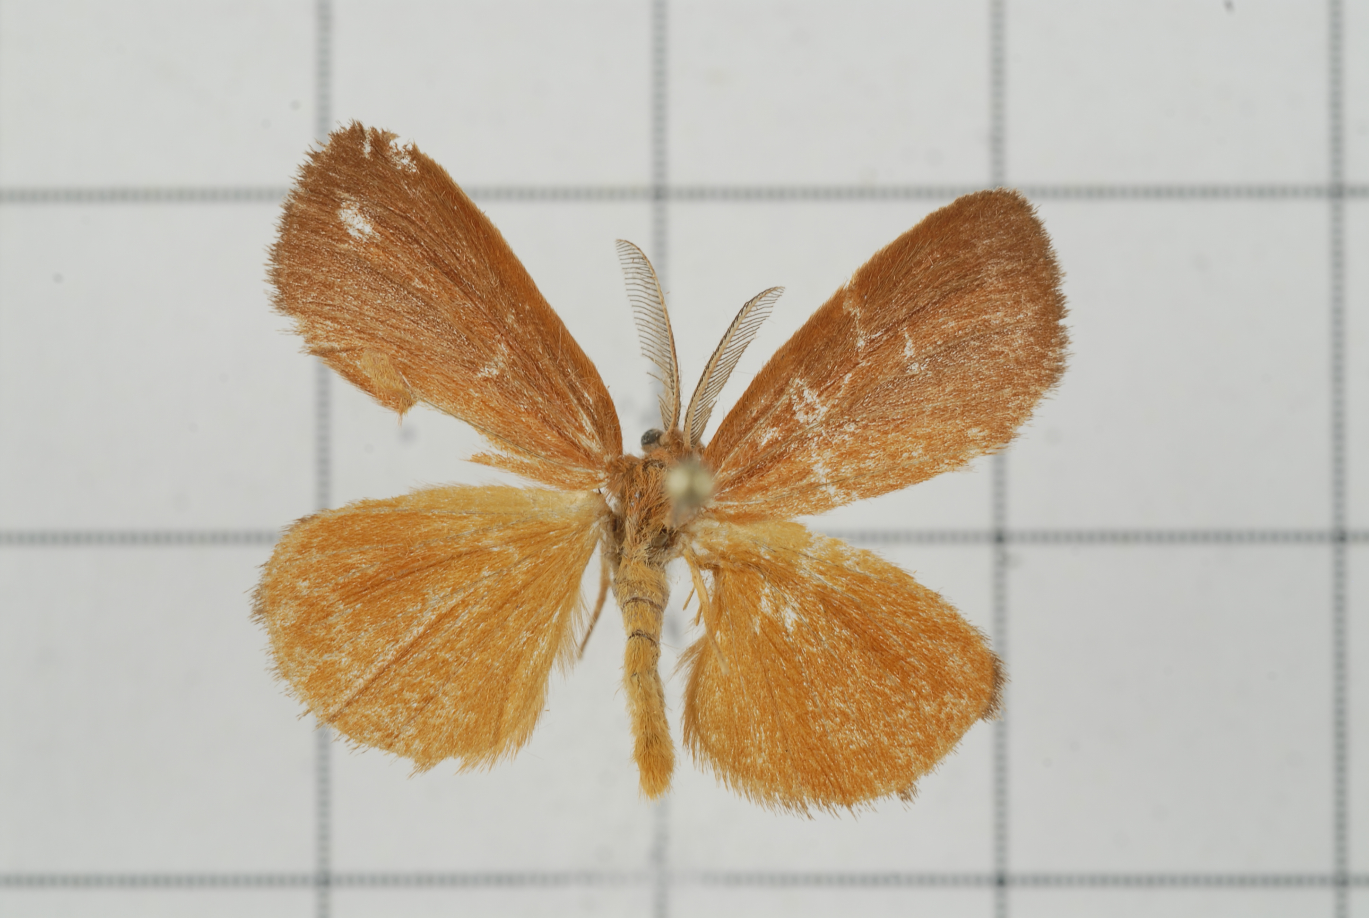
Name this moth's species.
Pantana substrigosa
